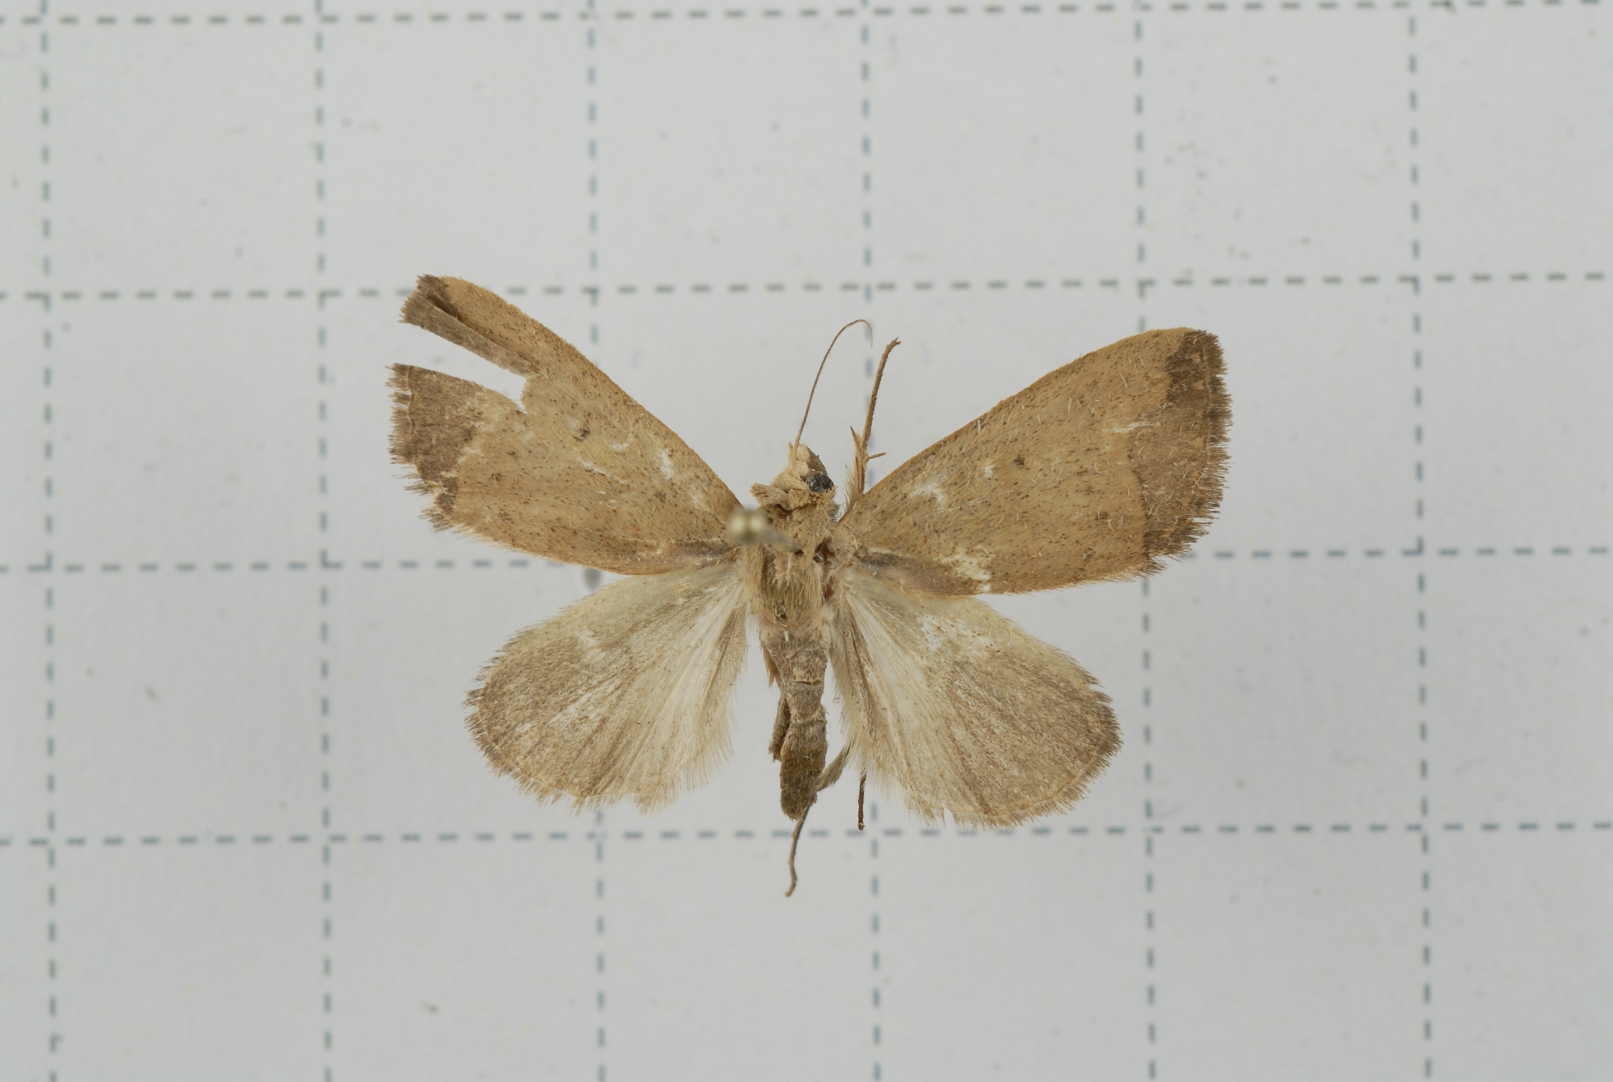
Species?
Bocula diffisa
